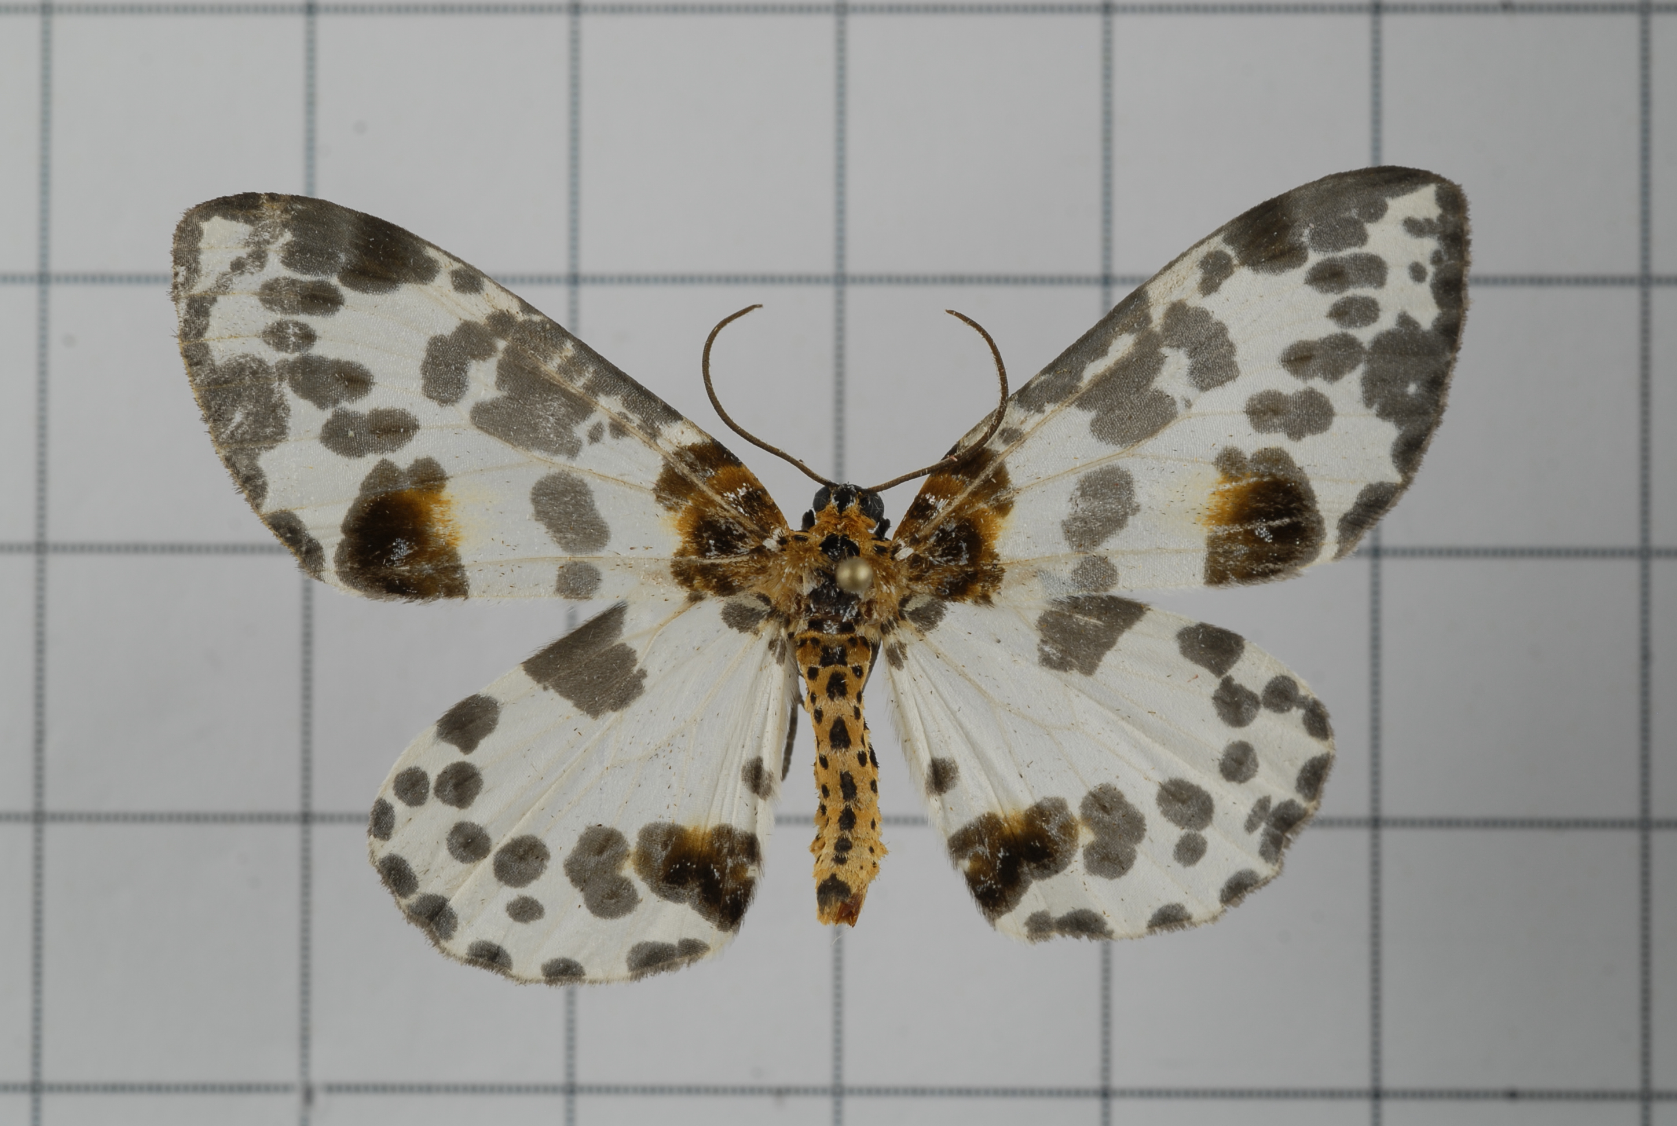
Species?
Abraxas formosilluminata
